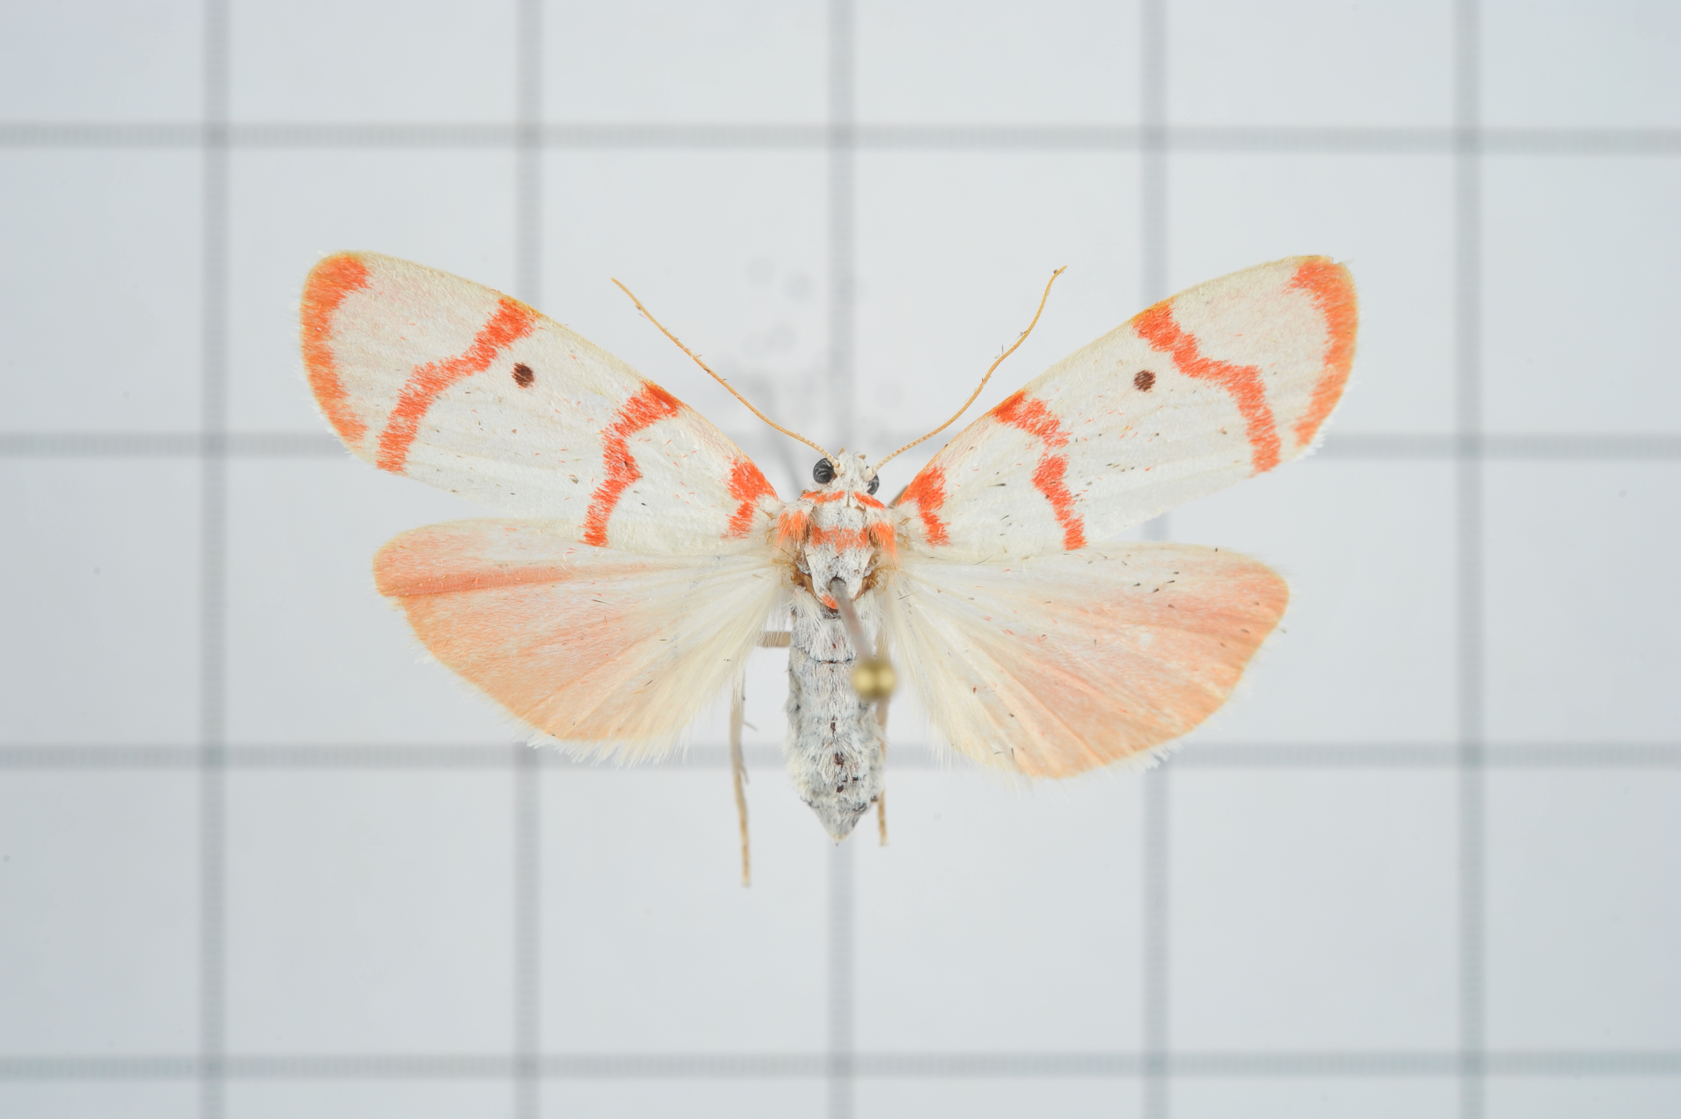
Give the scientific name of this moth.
Cyana hamata hamata
